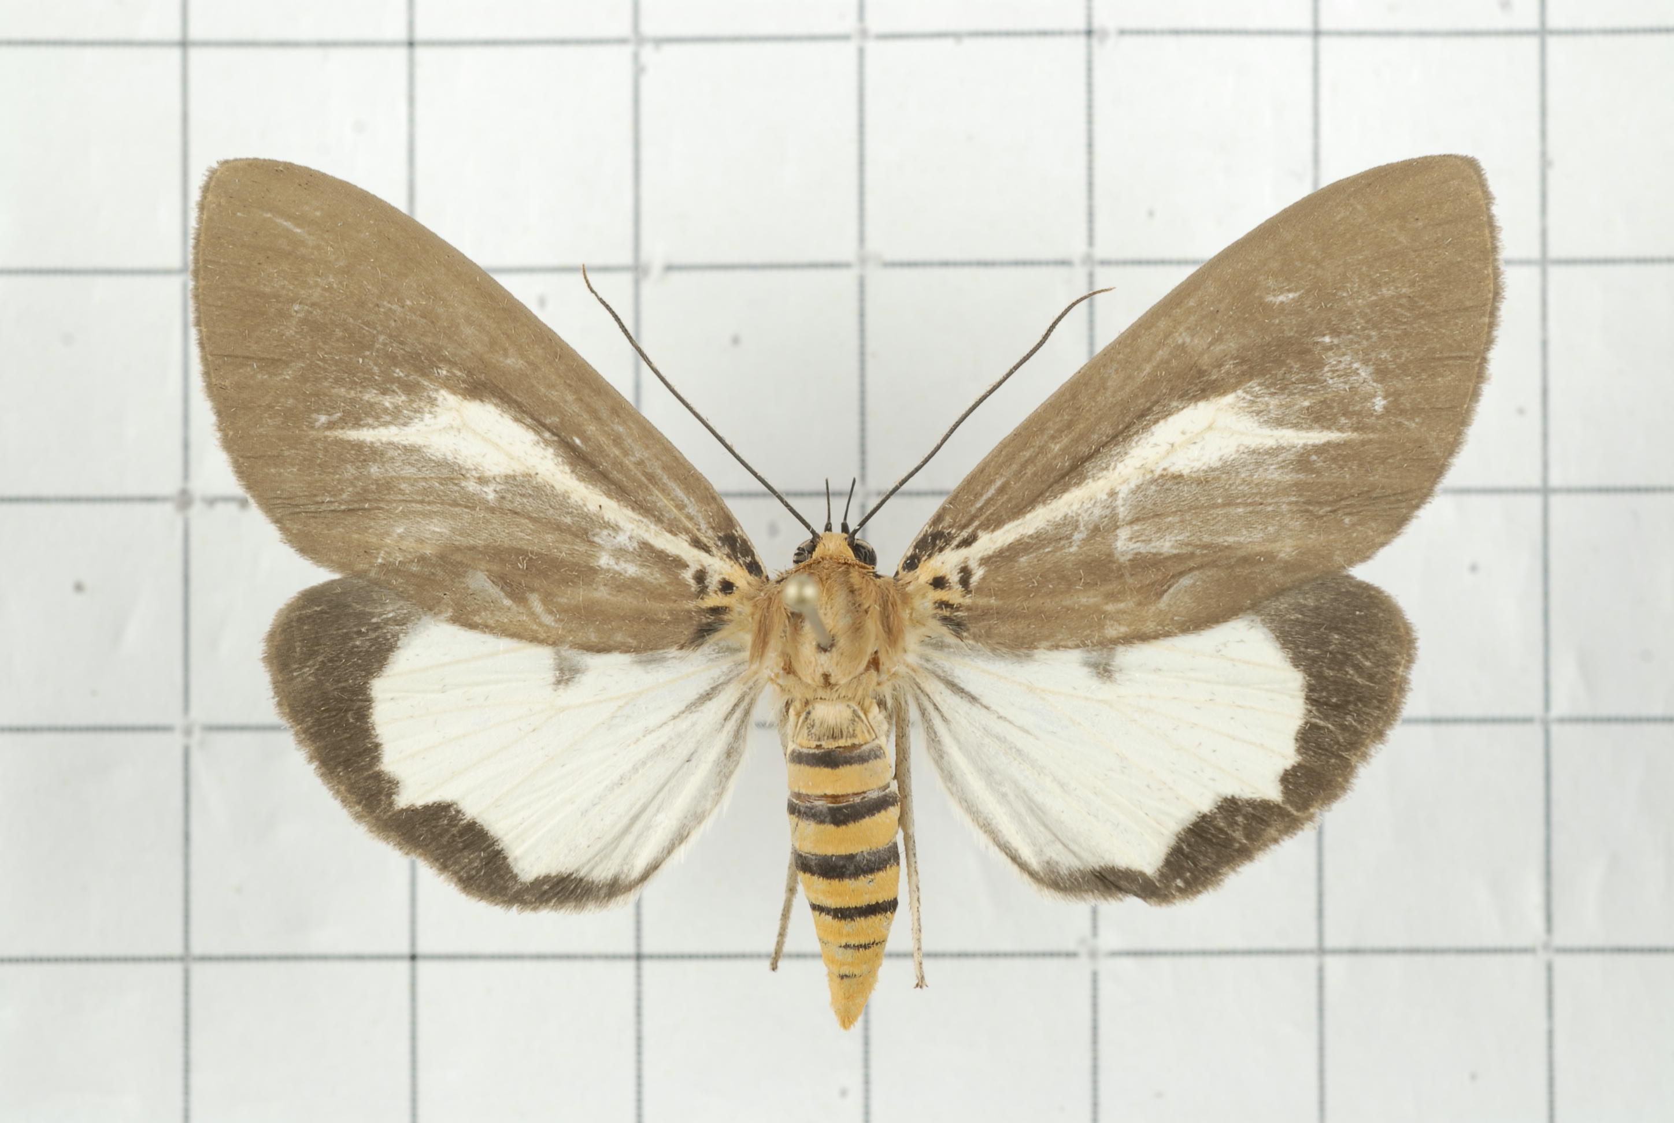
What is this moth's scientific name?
Asota heliconia zebrina
